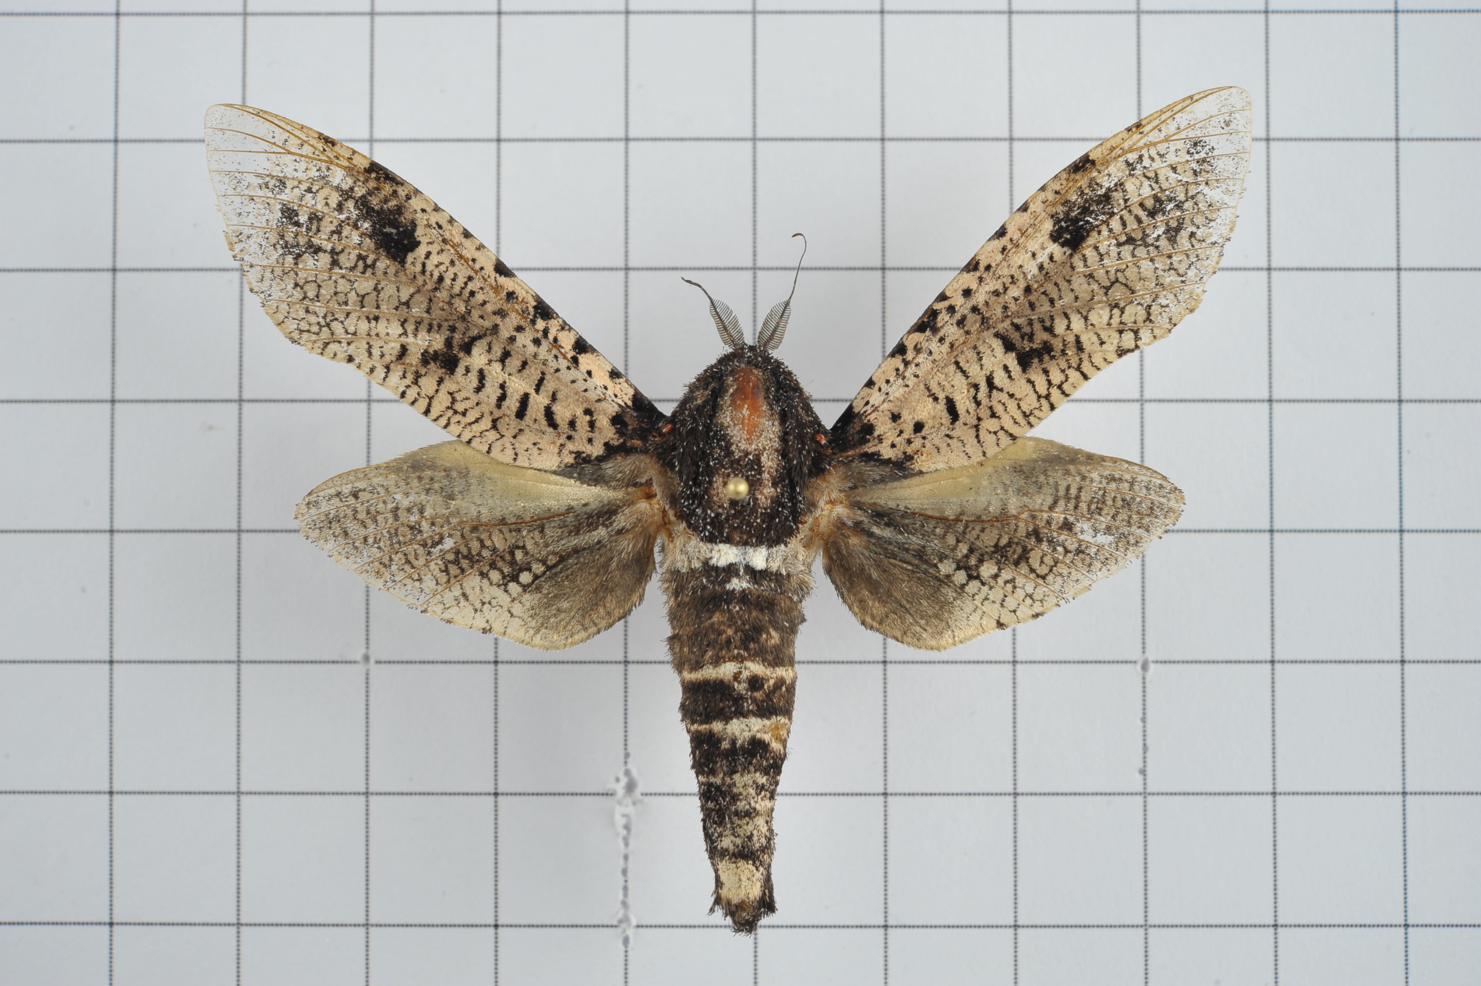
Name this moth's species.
Xyleutes strix
